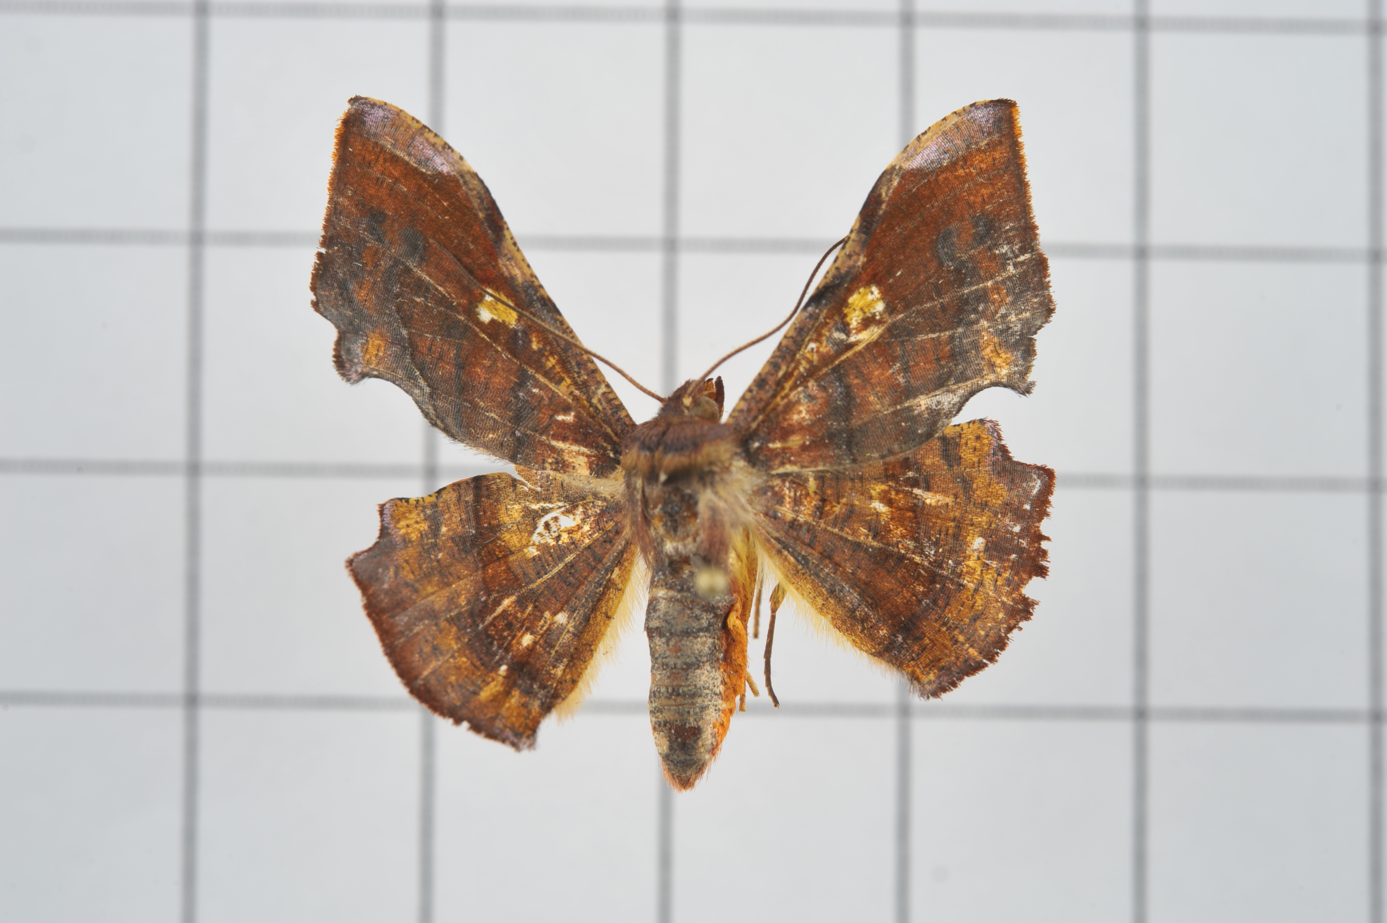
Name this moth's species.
Fascellina chromataria
